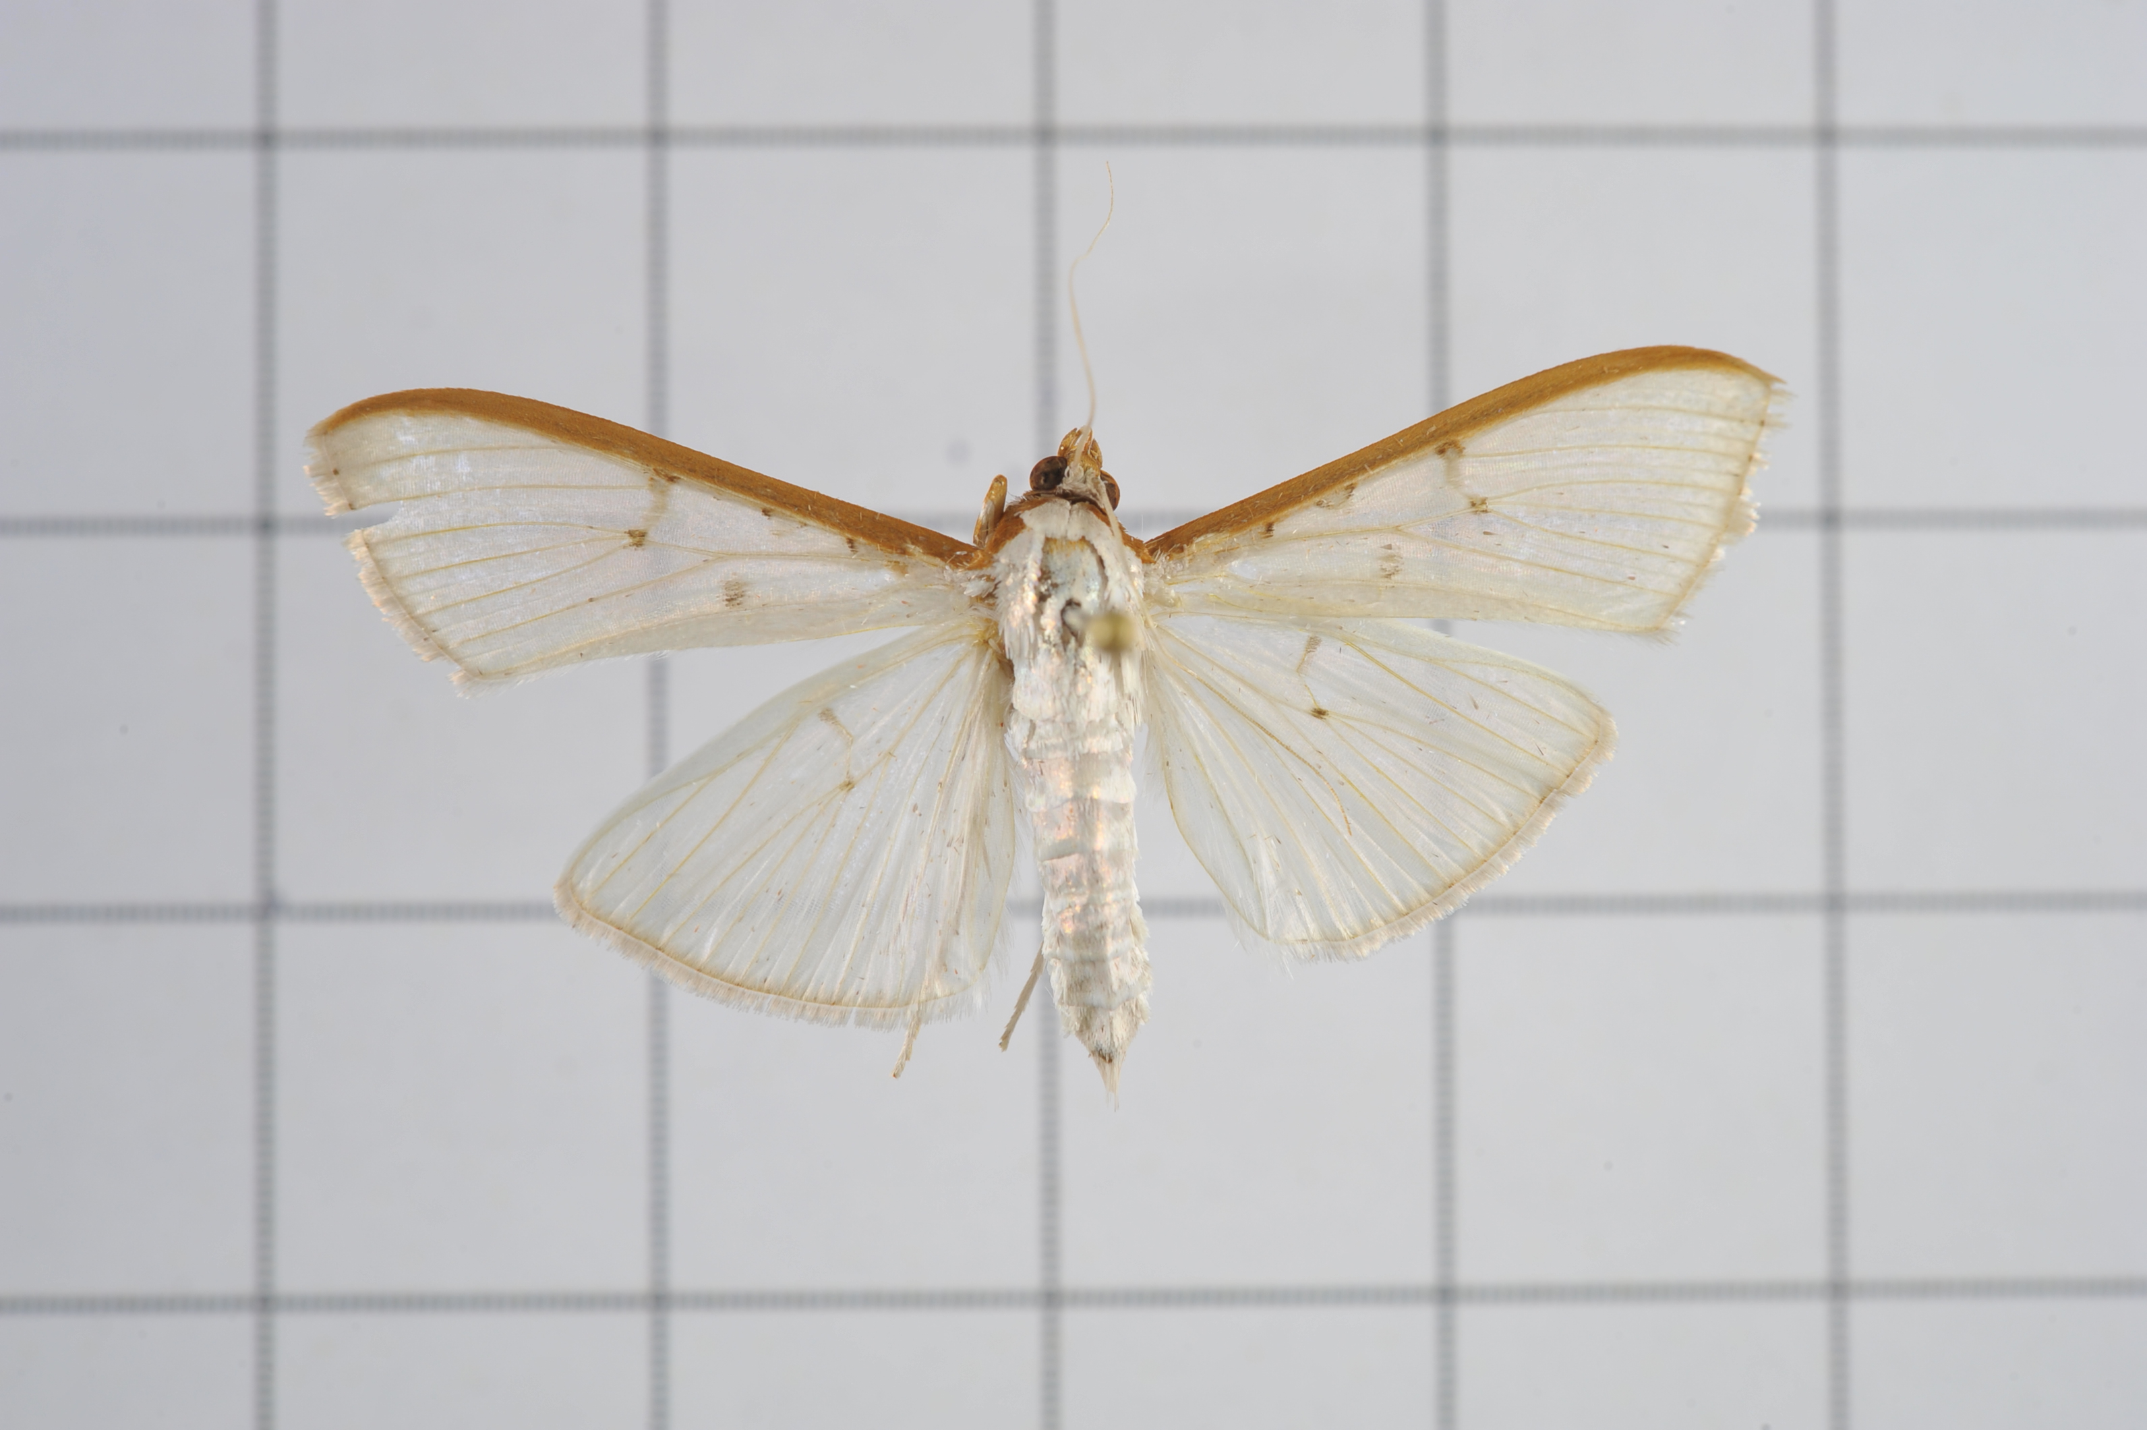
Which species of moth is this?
Palpita asiaticalis
